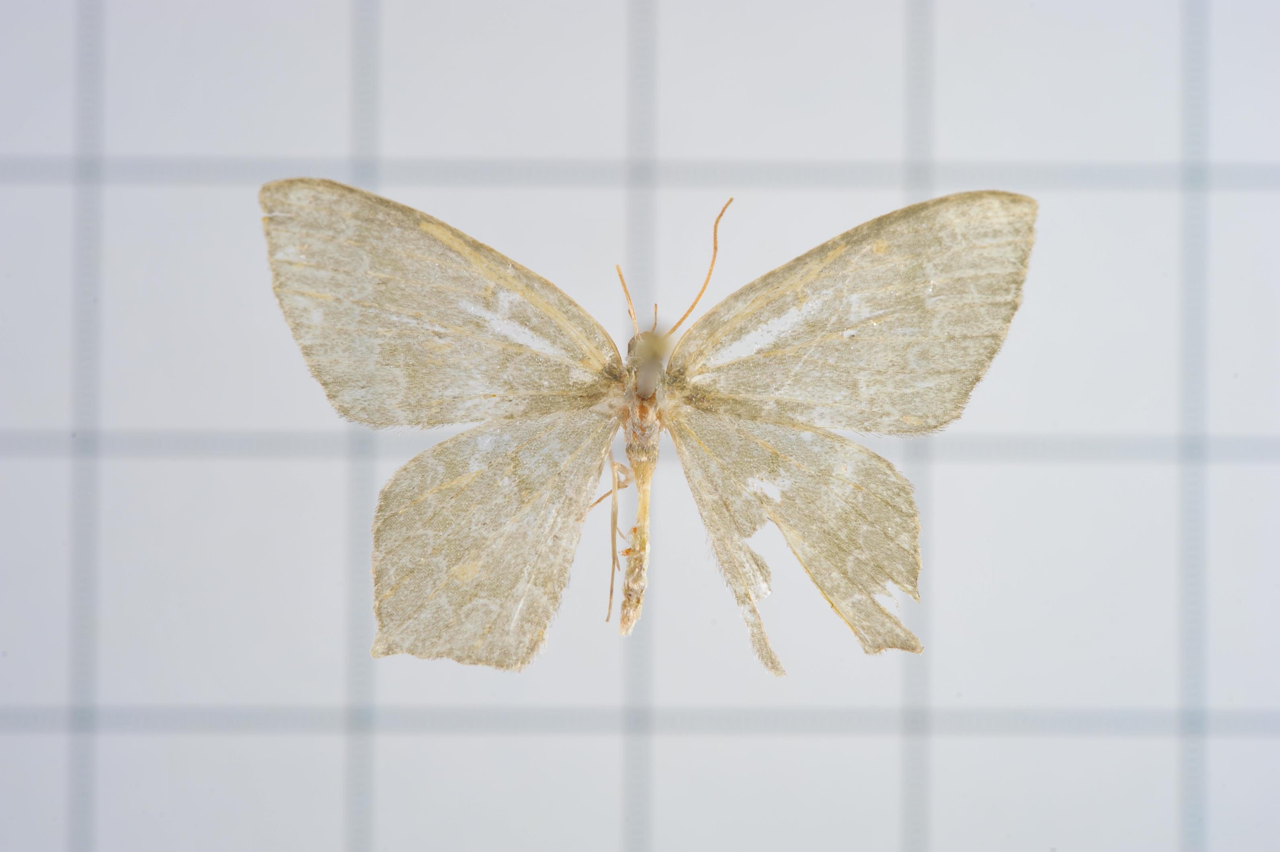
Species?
Jodis argentilineata
